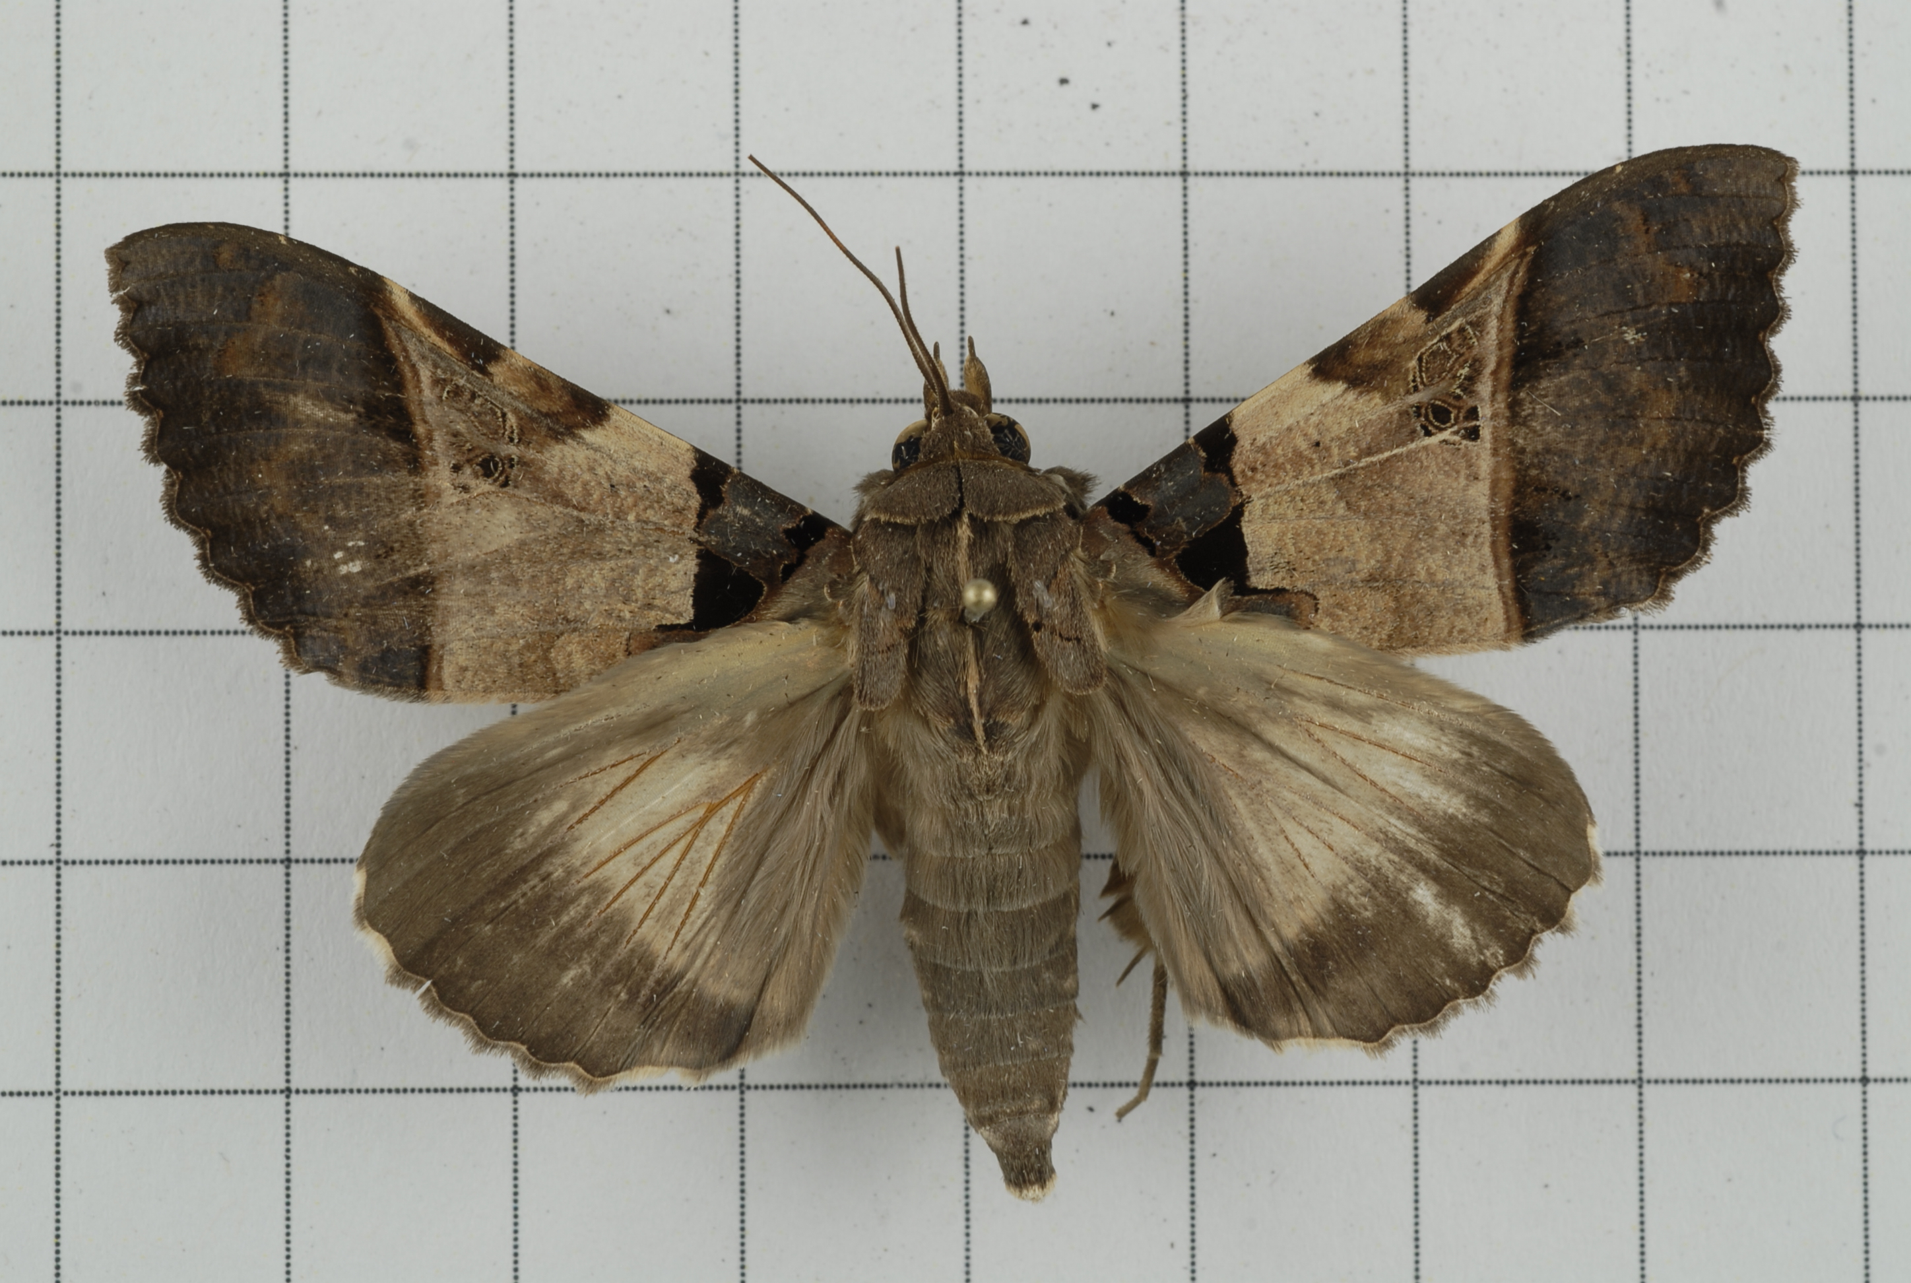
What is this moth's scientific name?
Serrodes campana
